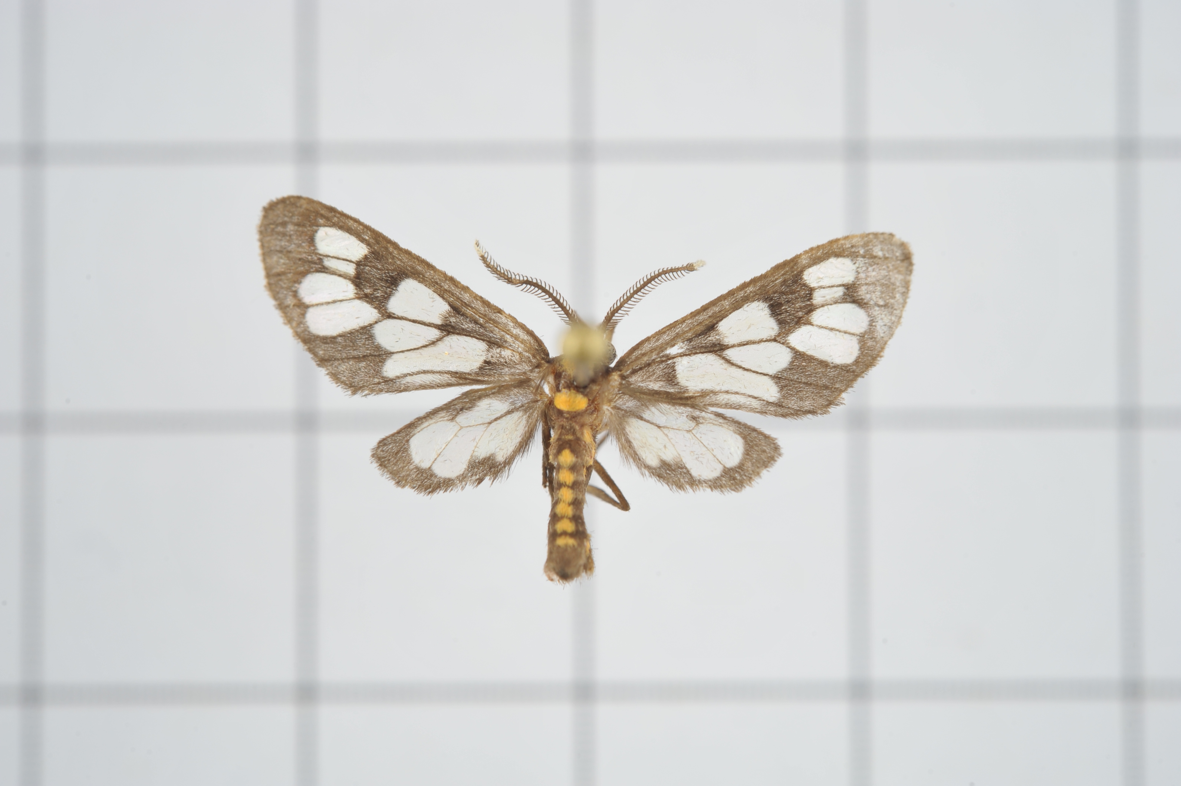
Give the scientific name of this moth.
Eressa confinis finitima
